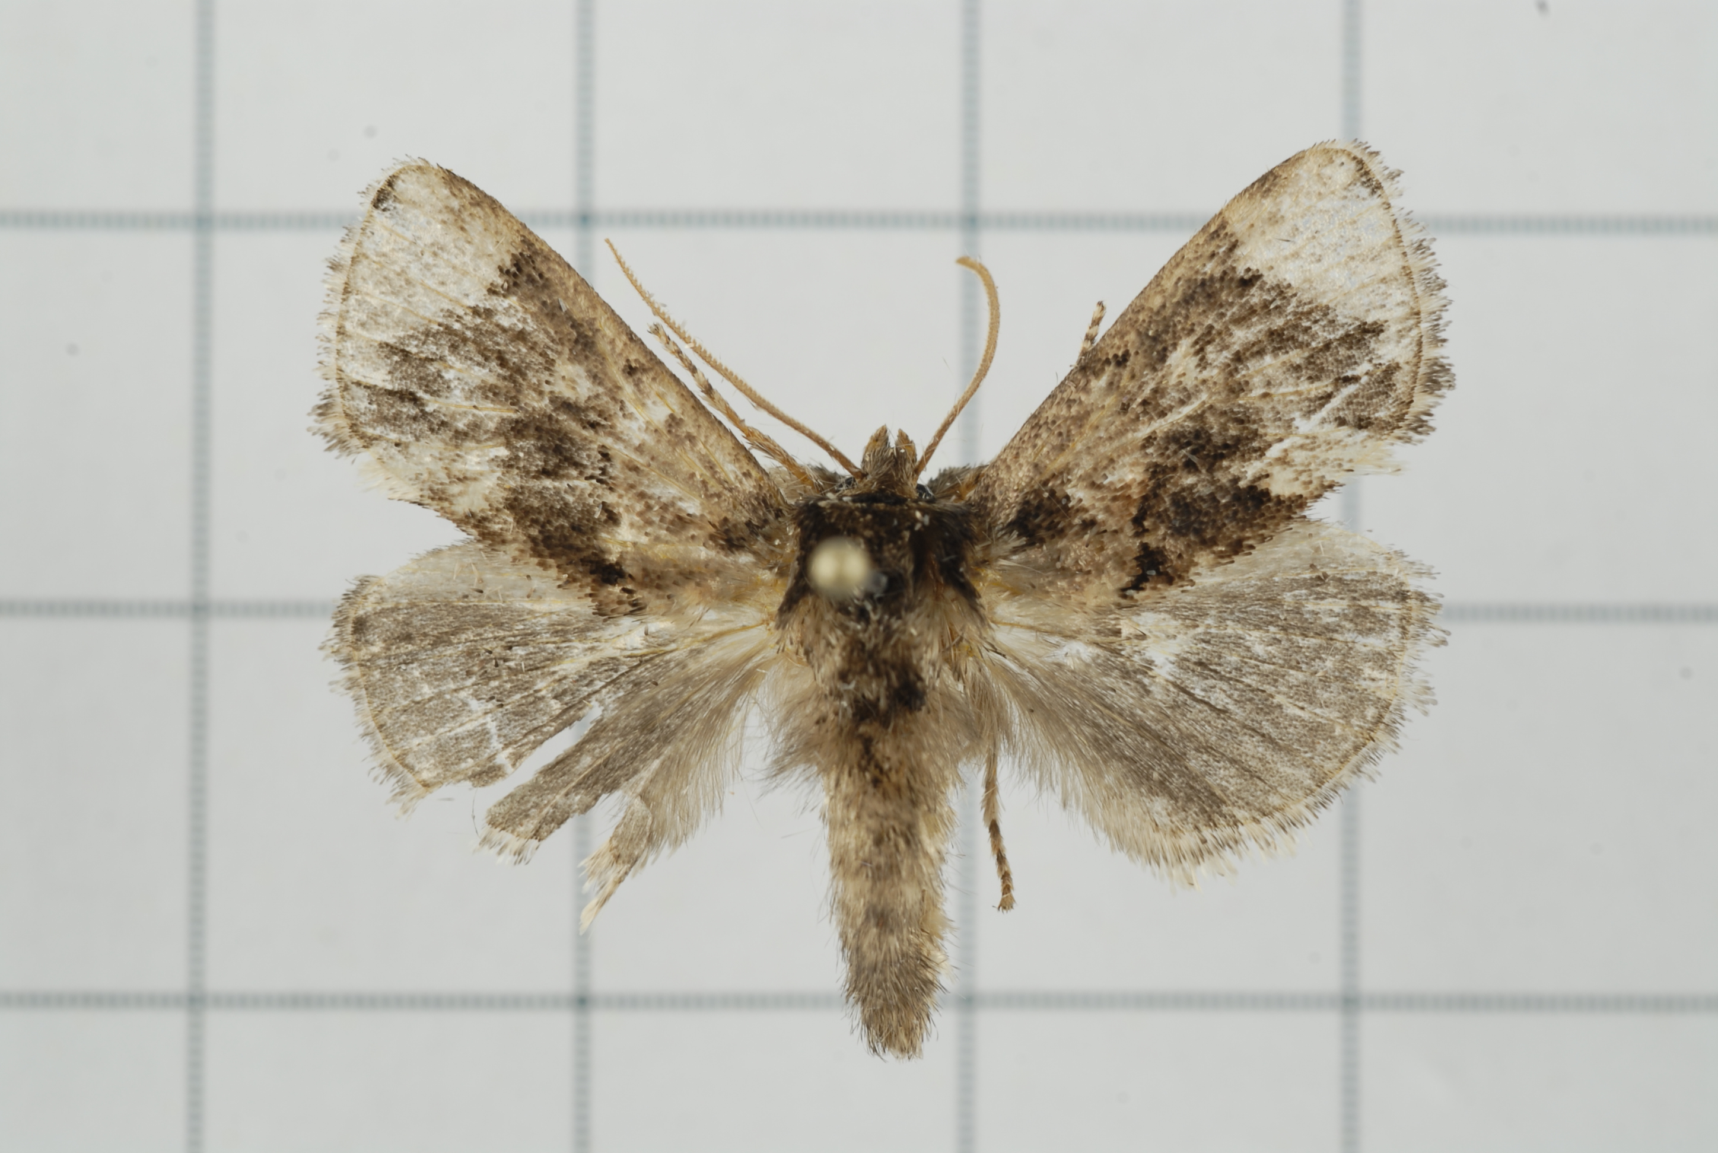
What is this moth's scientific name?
Hampsonella arizana
